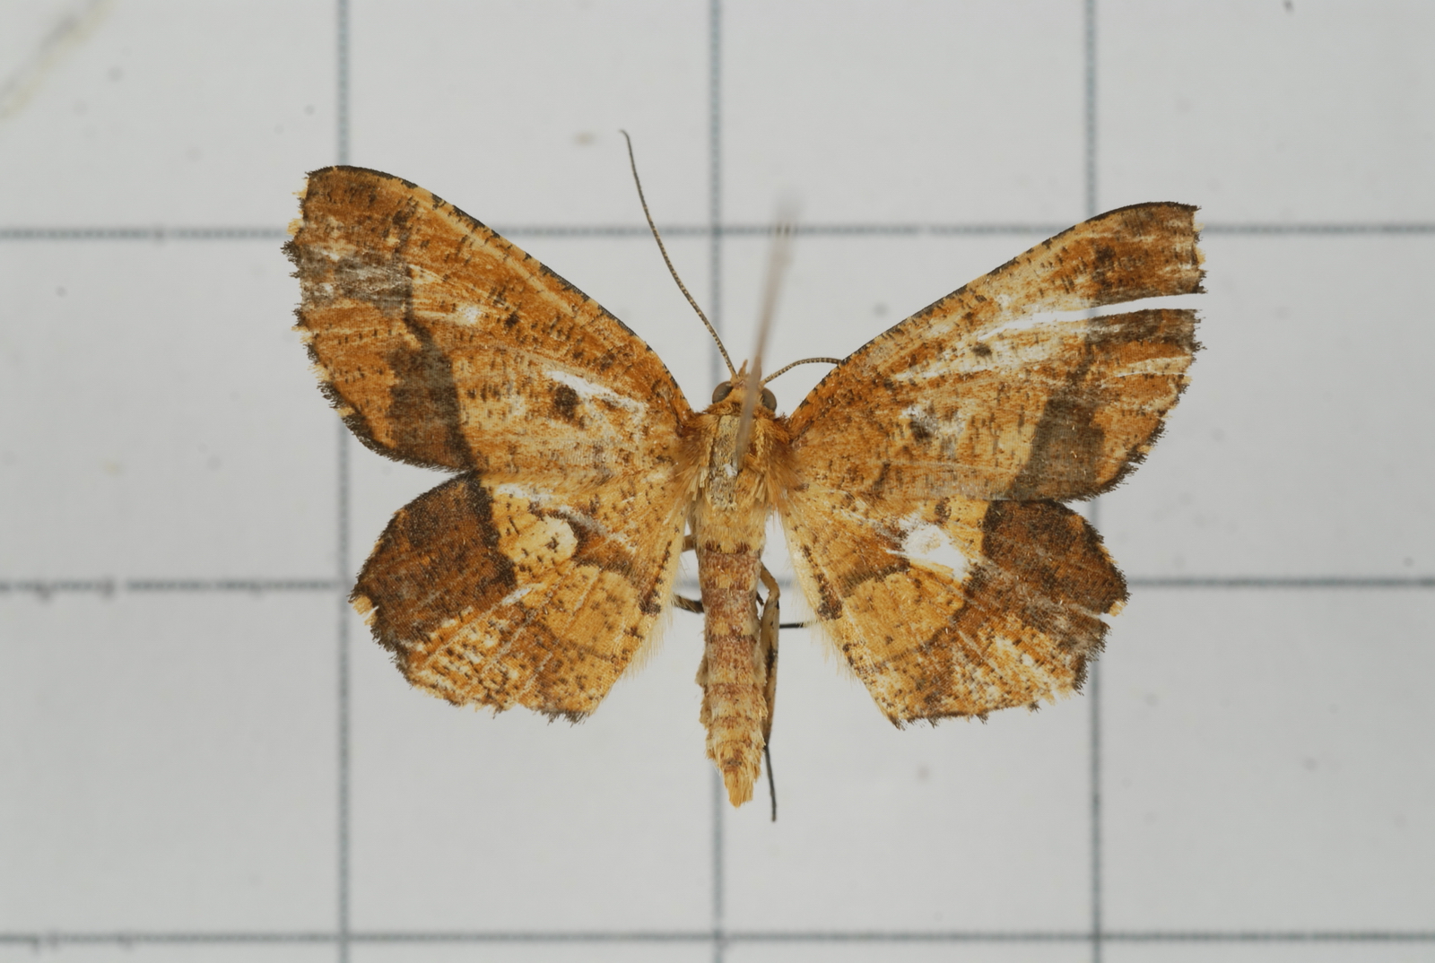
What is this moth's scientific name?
Entomopteryx combusta combusta
